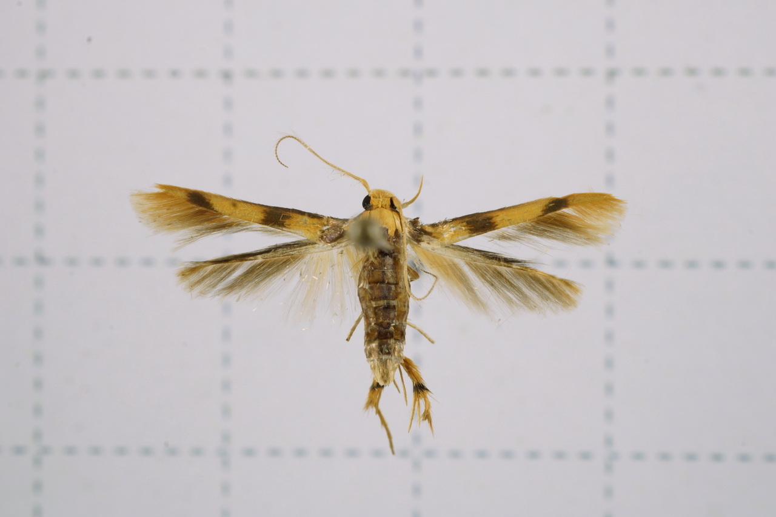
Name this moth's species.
Stathmopoda fusciumeraris
